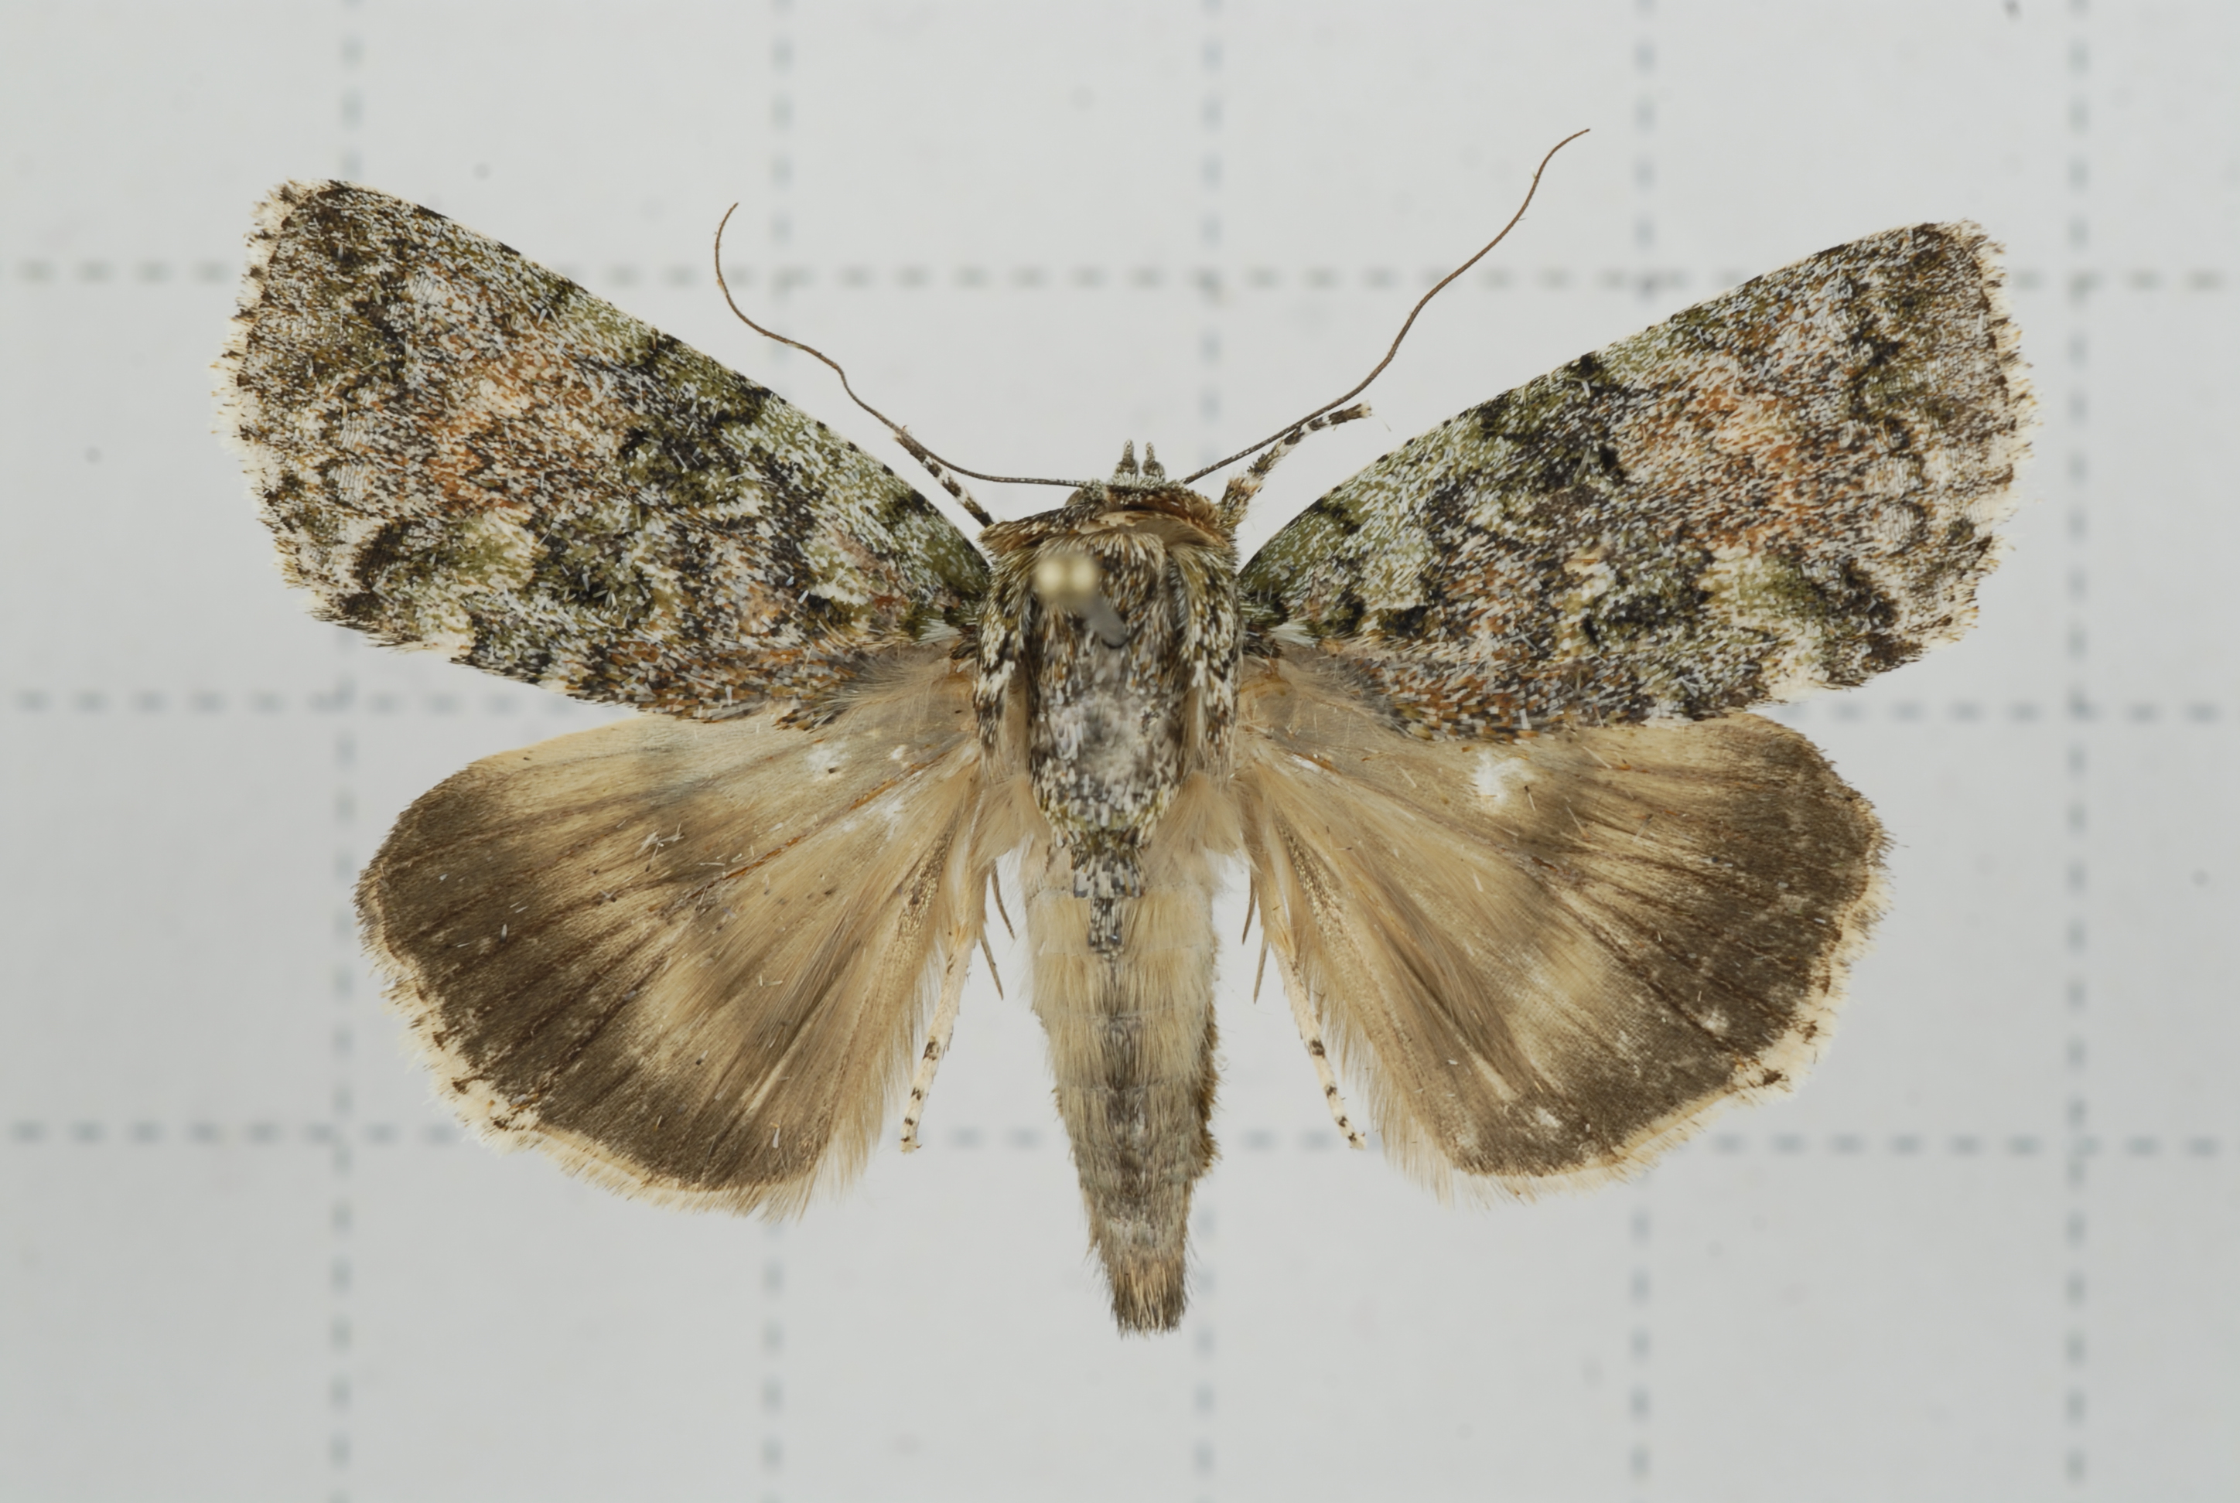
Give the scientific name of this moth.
Blenina quinaria
